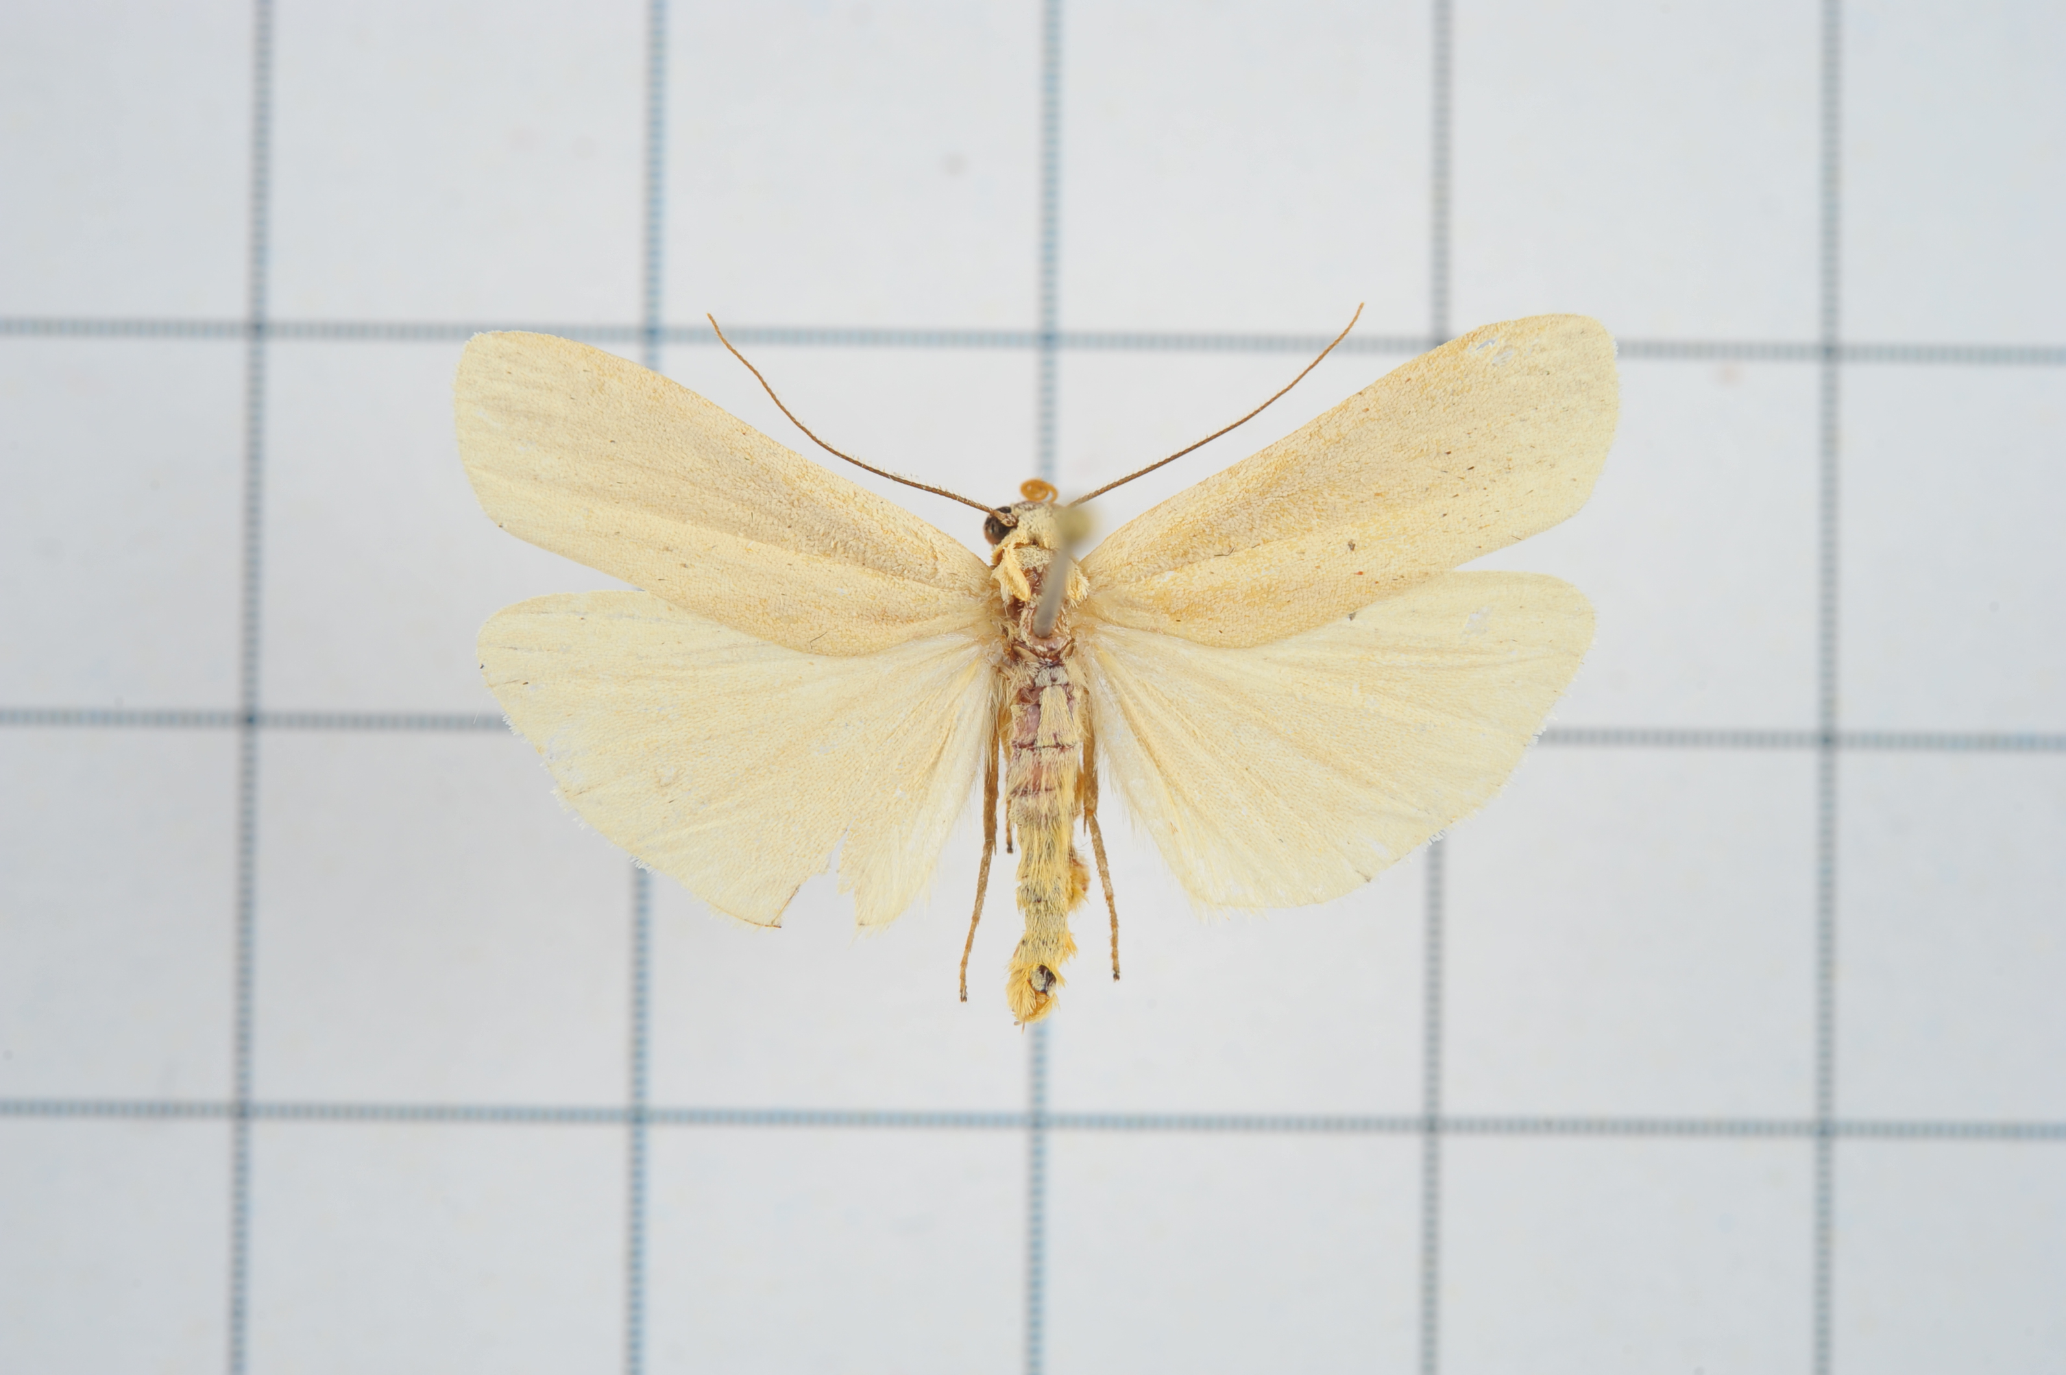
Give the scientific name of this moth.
Eilema ranrunensis
